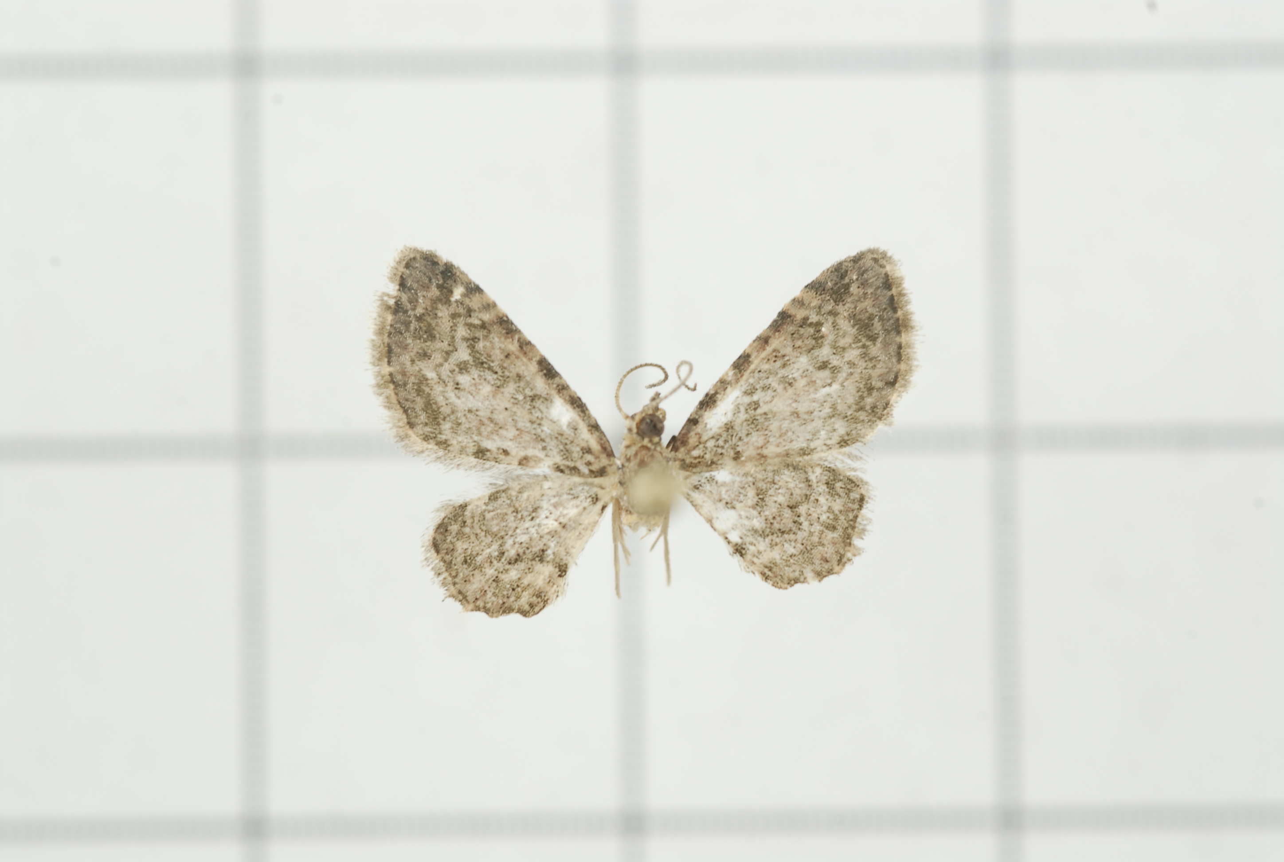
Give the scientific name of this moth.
Chloroclystis dentatissima
